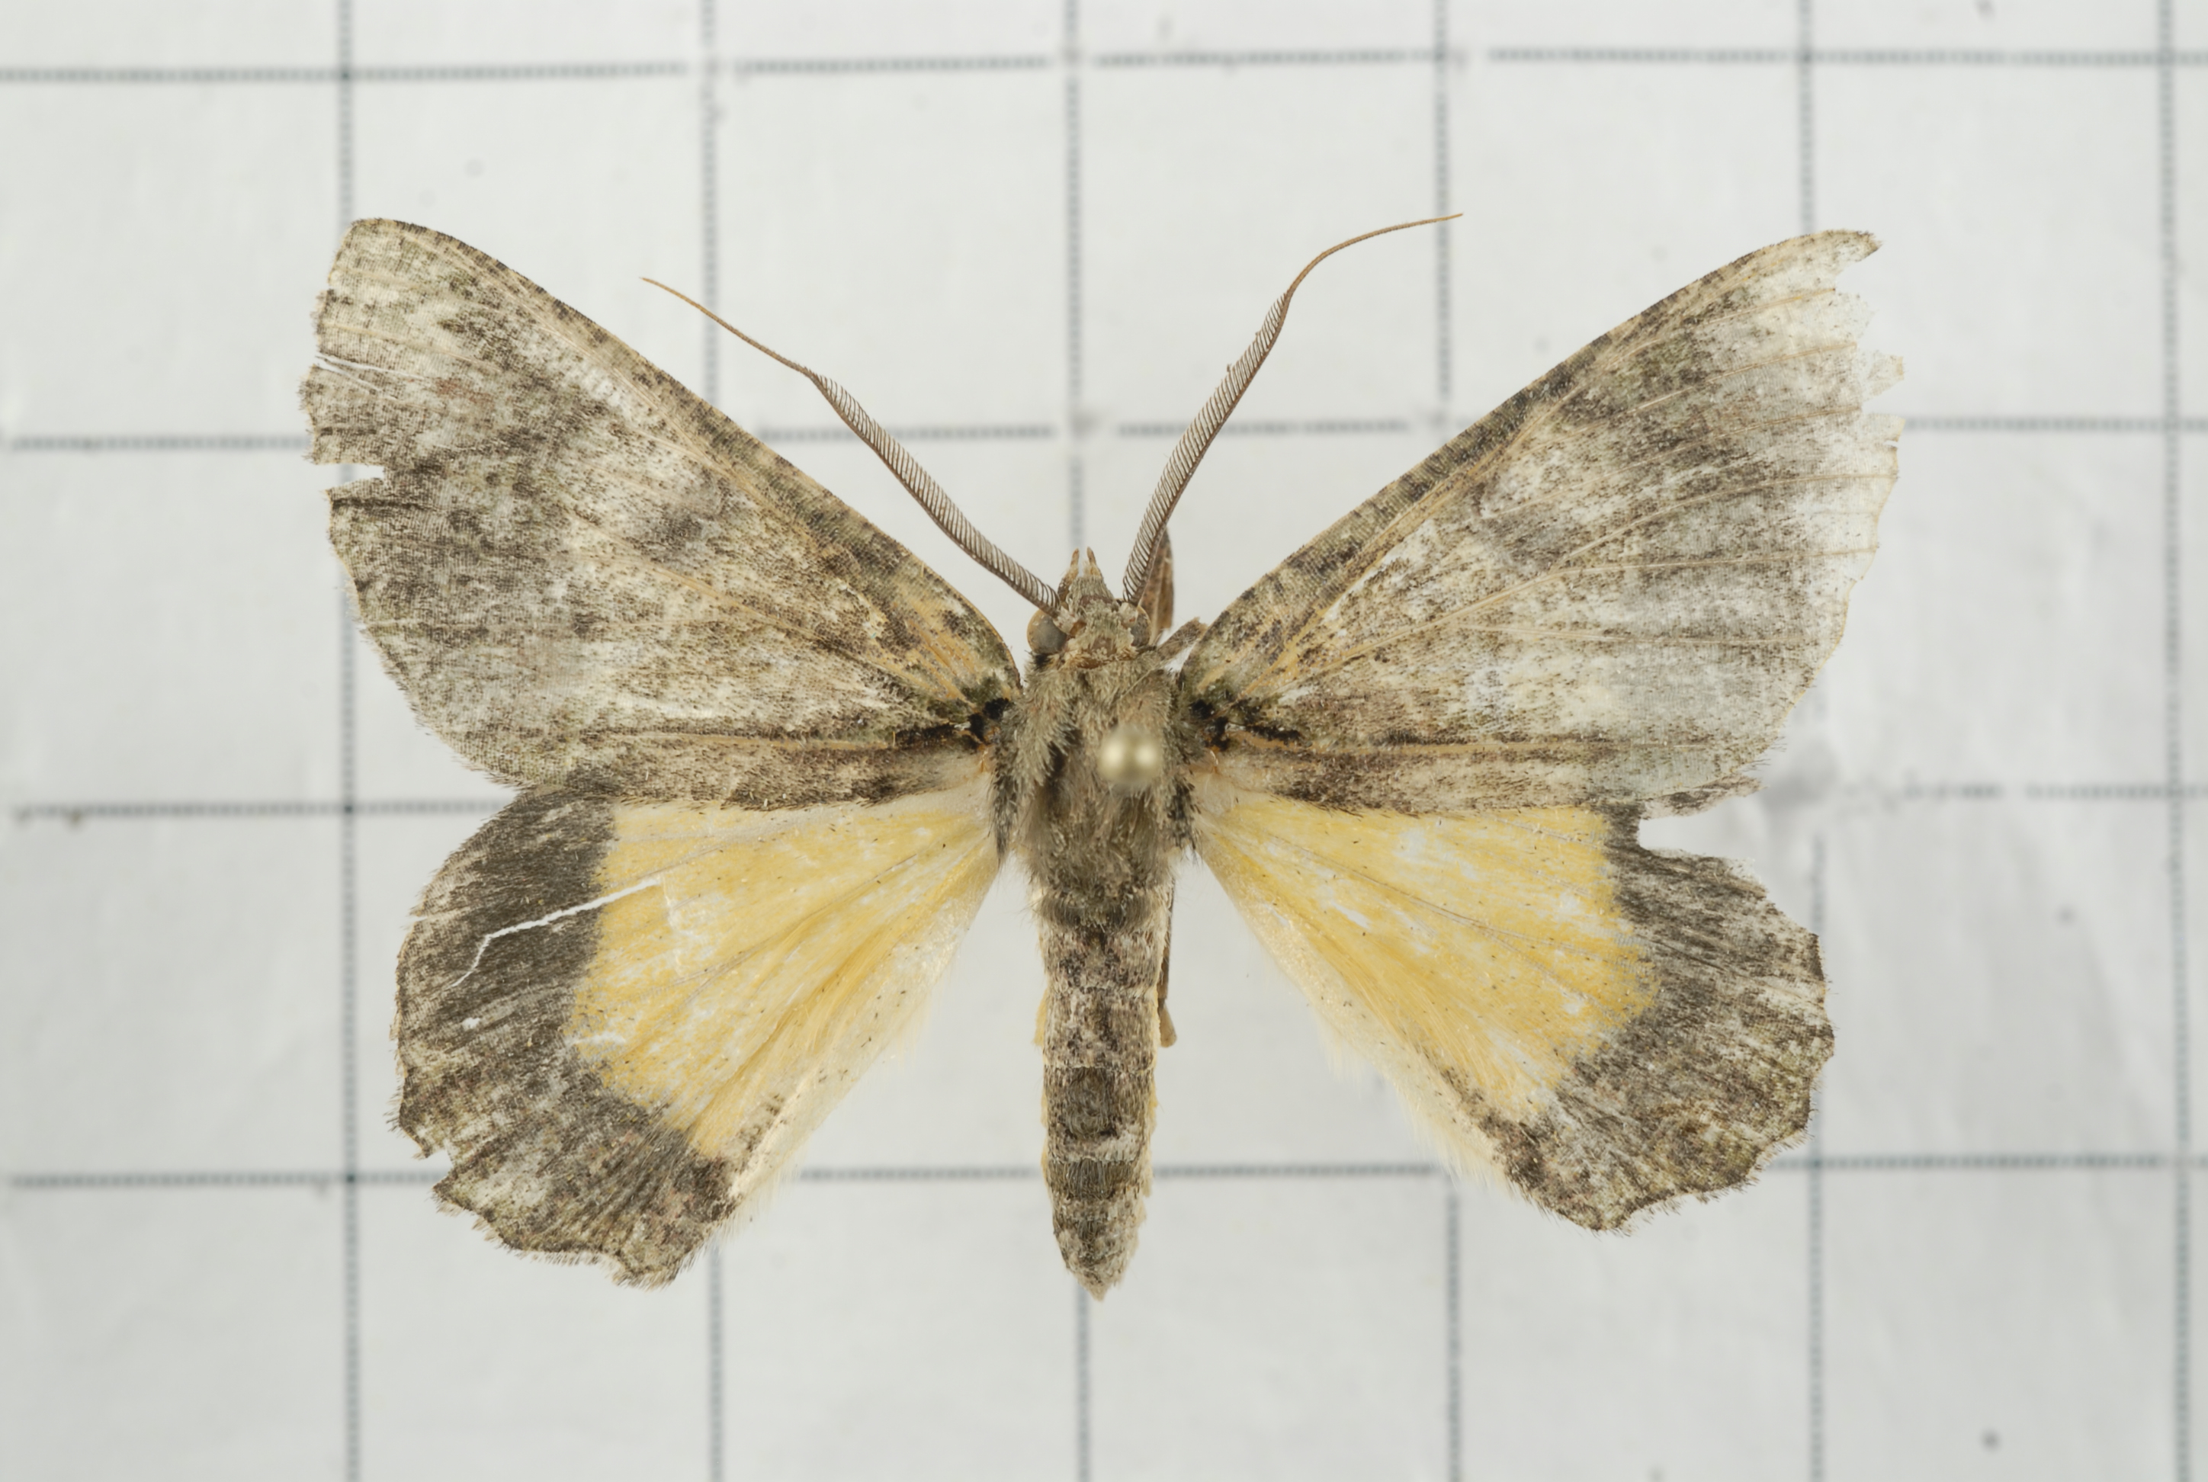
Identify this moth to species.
Dindica polyphaenaria
